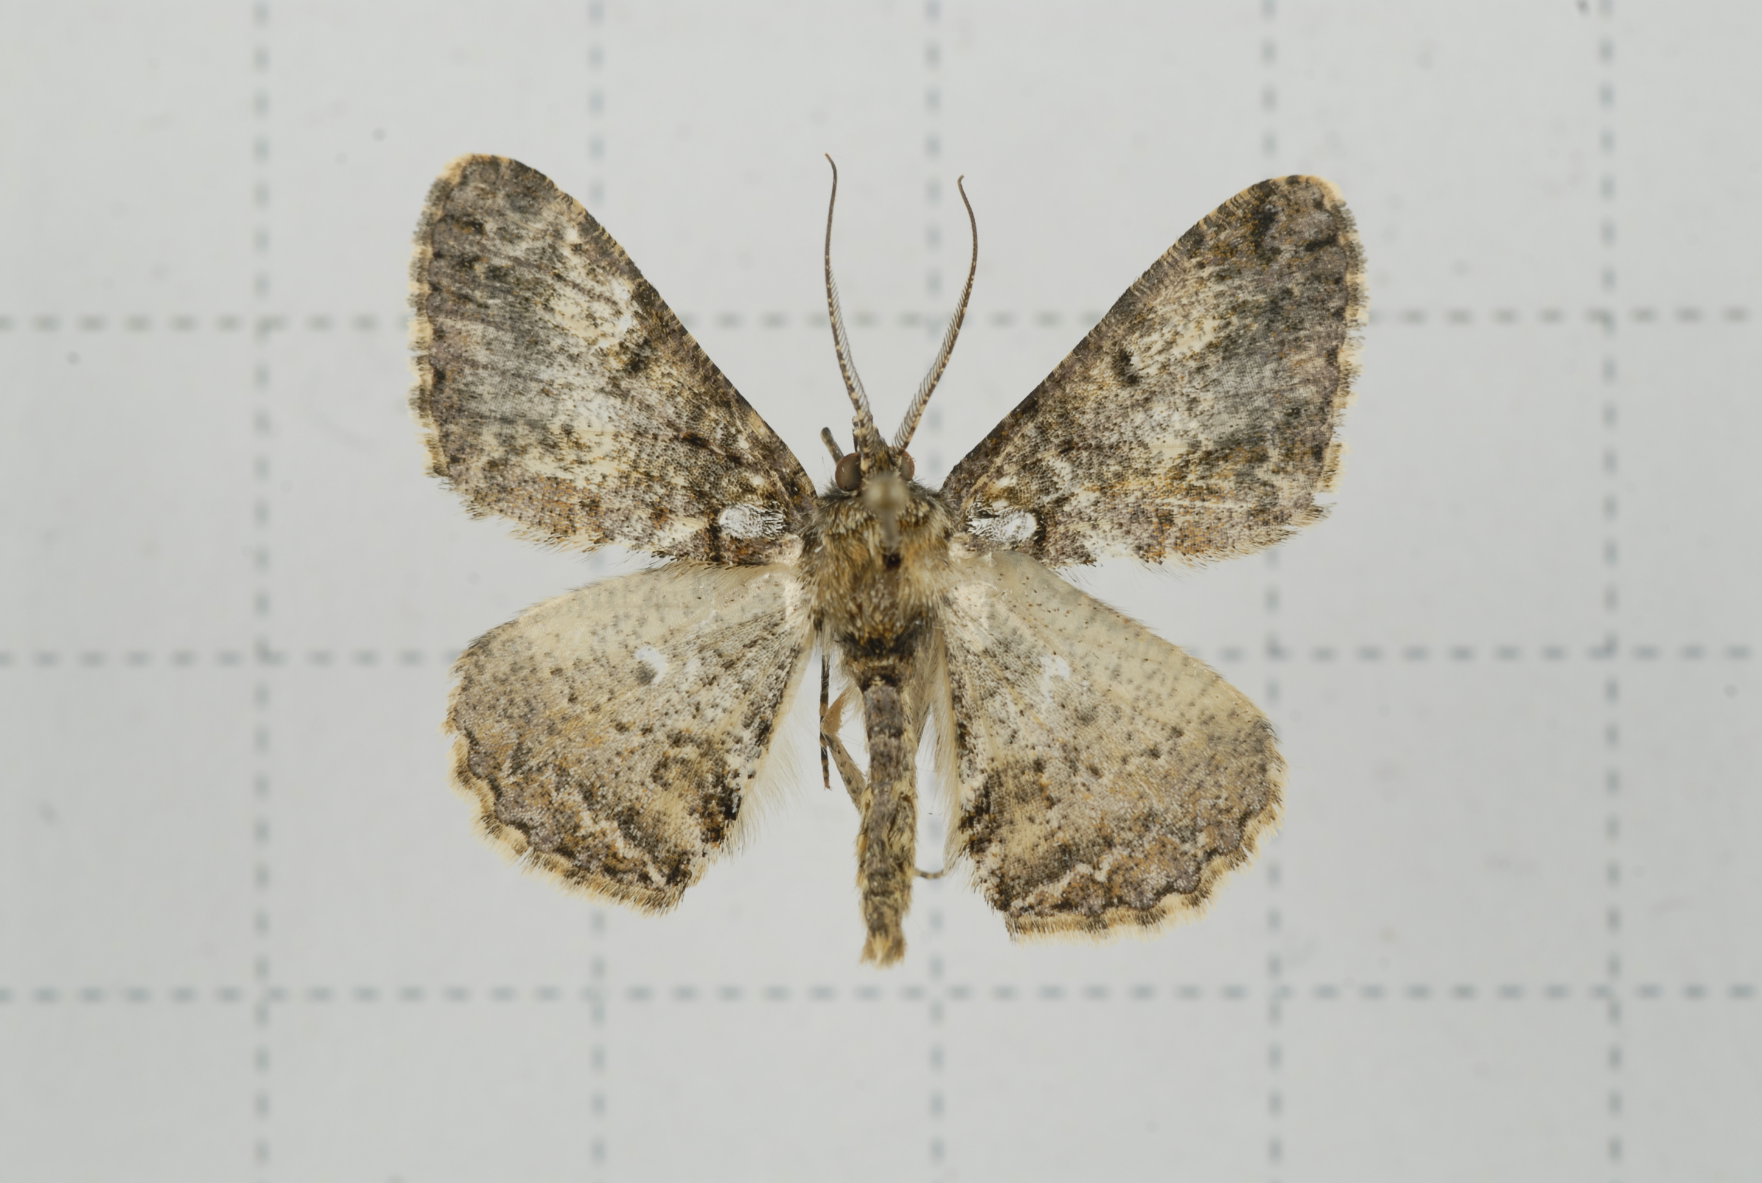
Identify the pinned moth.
Alcis taiwanovariegata
